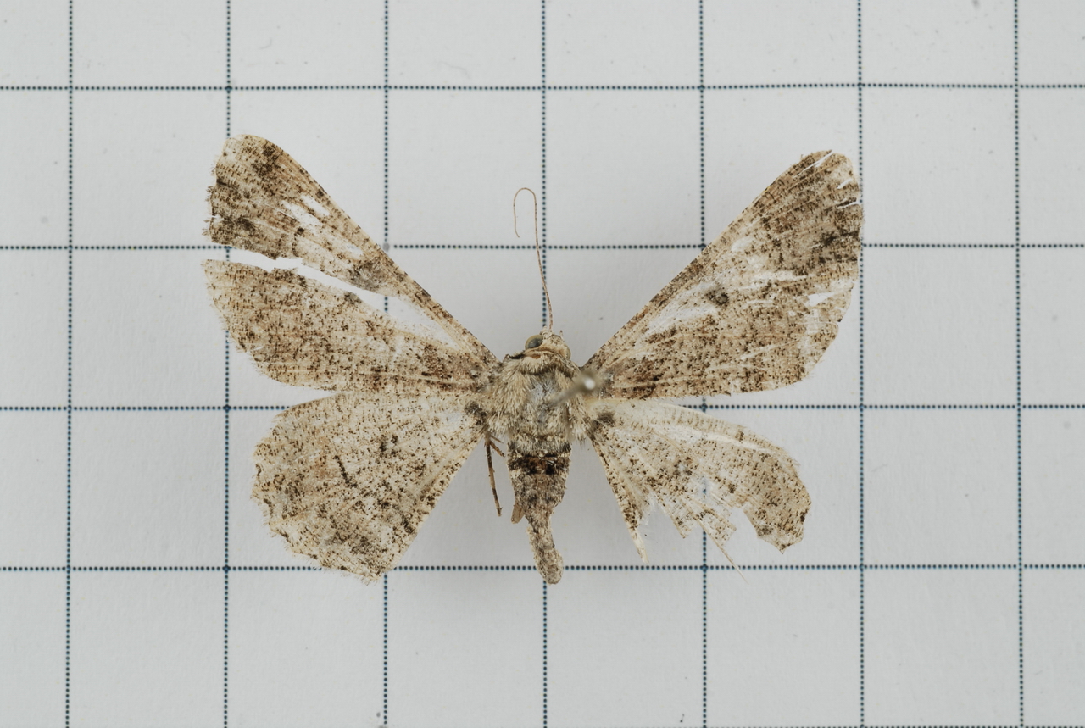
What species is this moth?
Cleora alienaria
